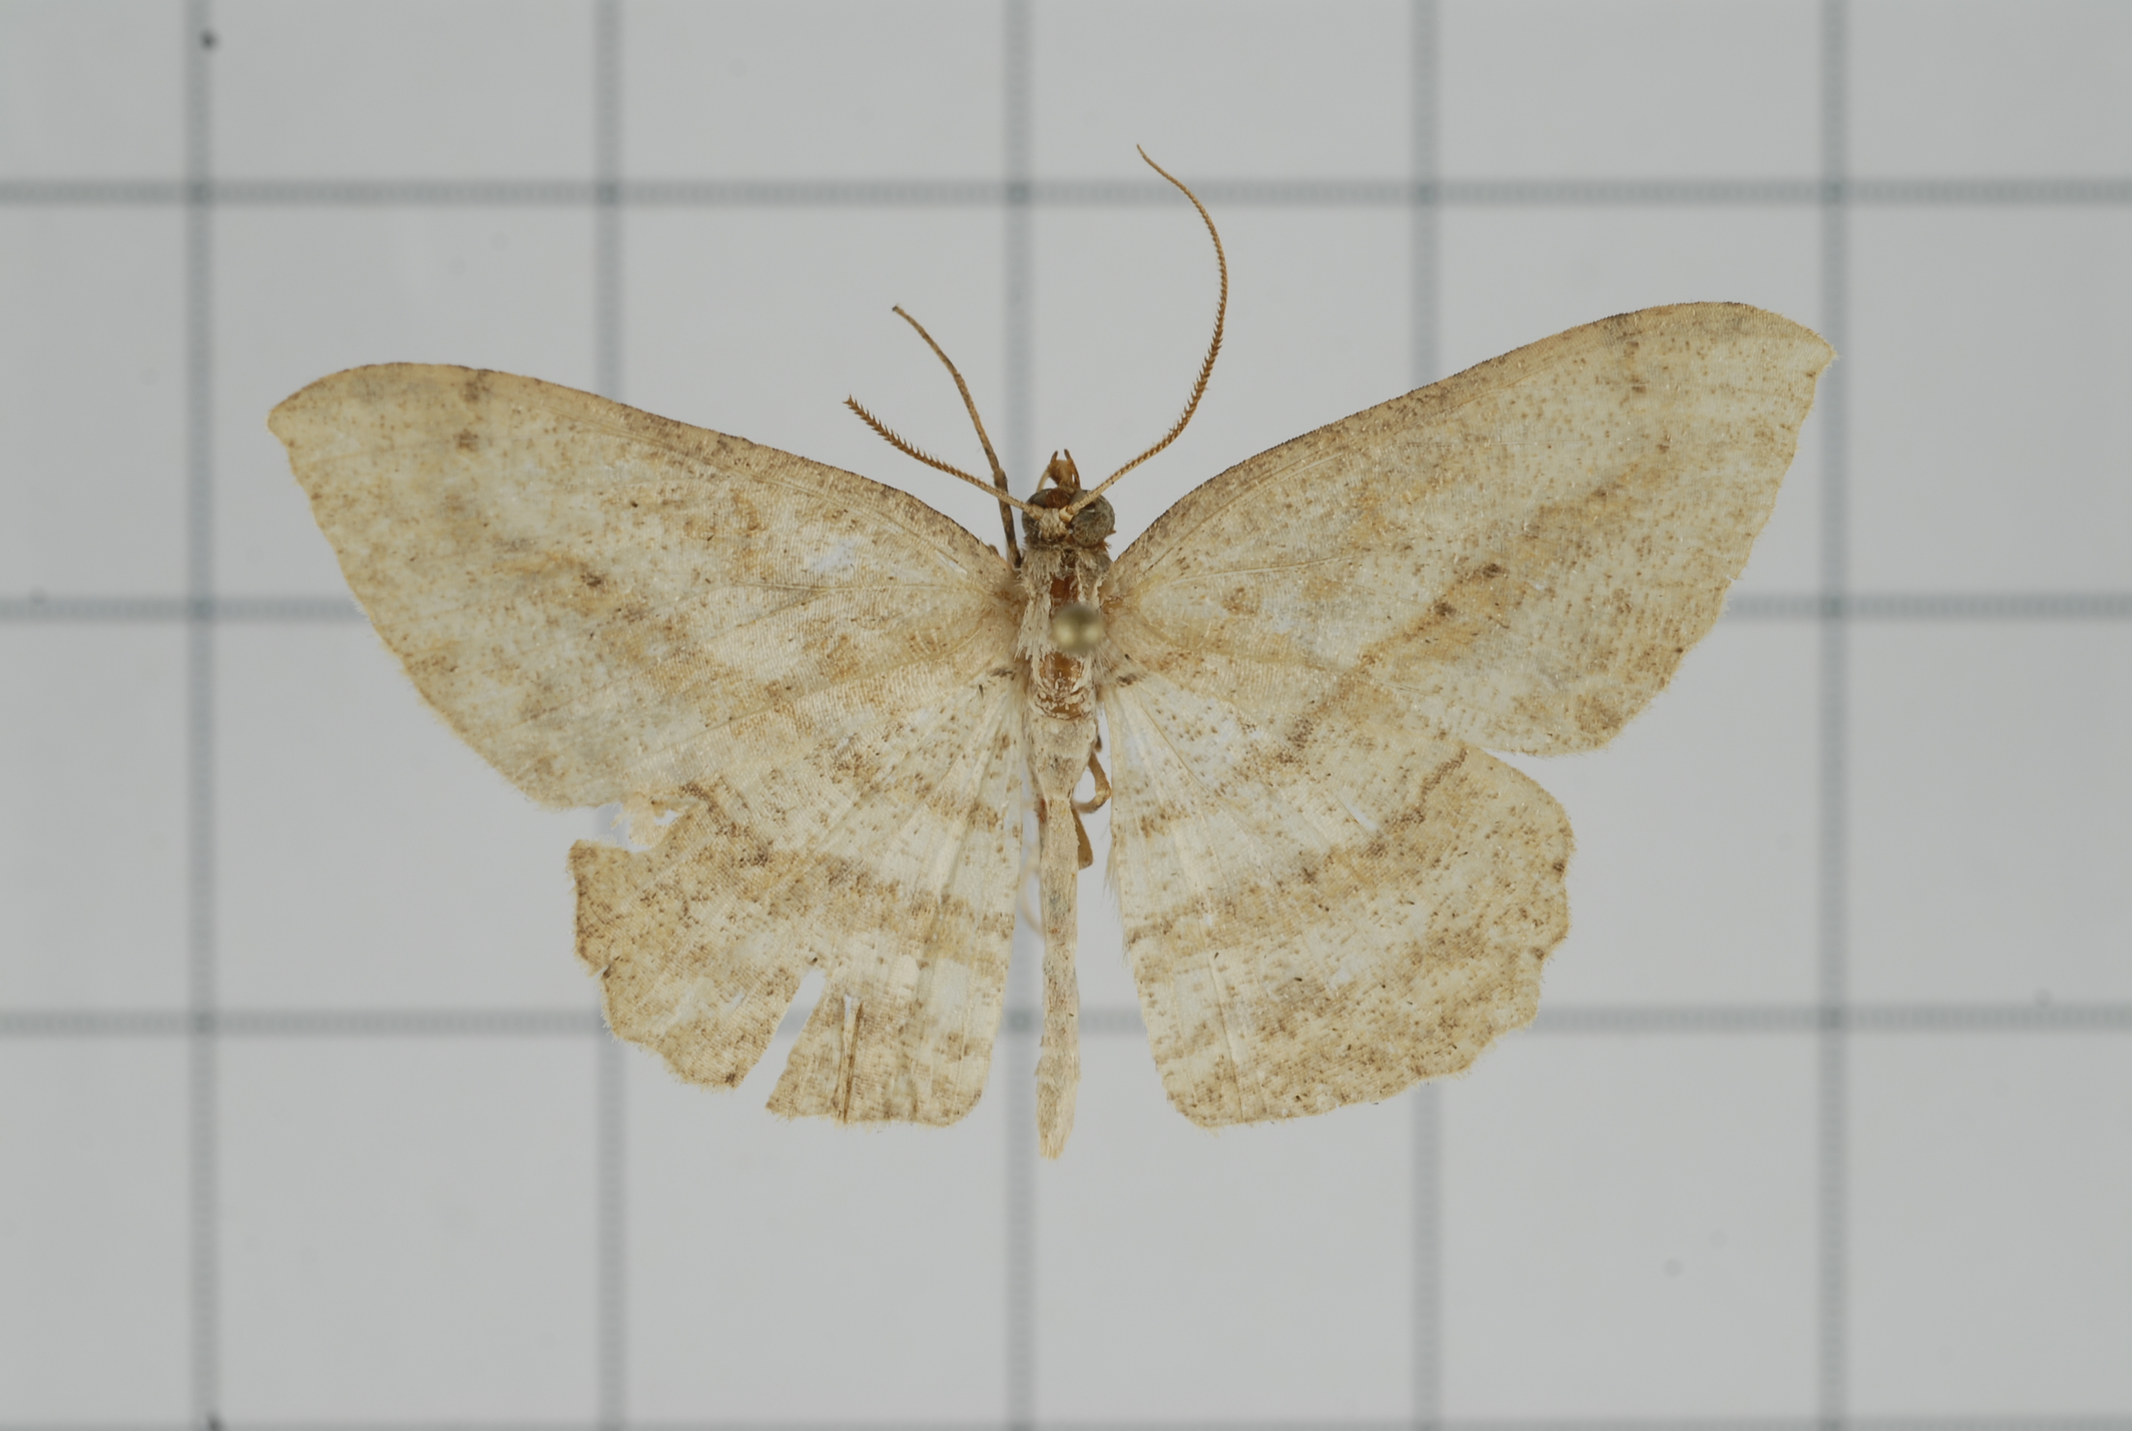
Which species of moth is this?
Calletaera obliquata
